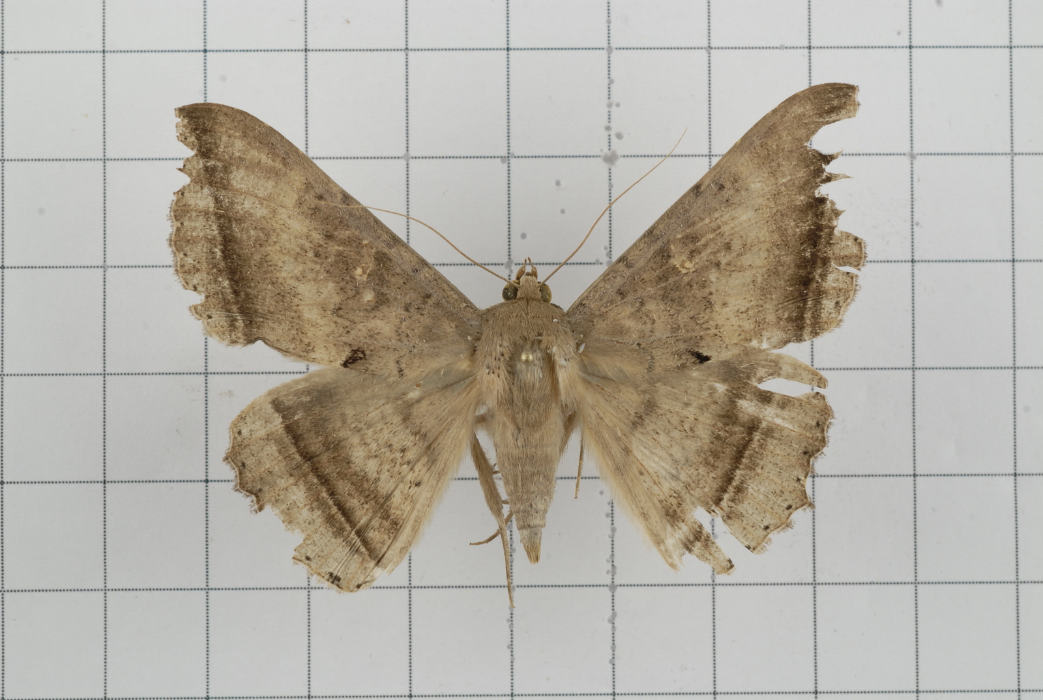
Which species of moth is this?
Hulodes caranea
